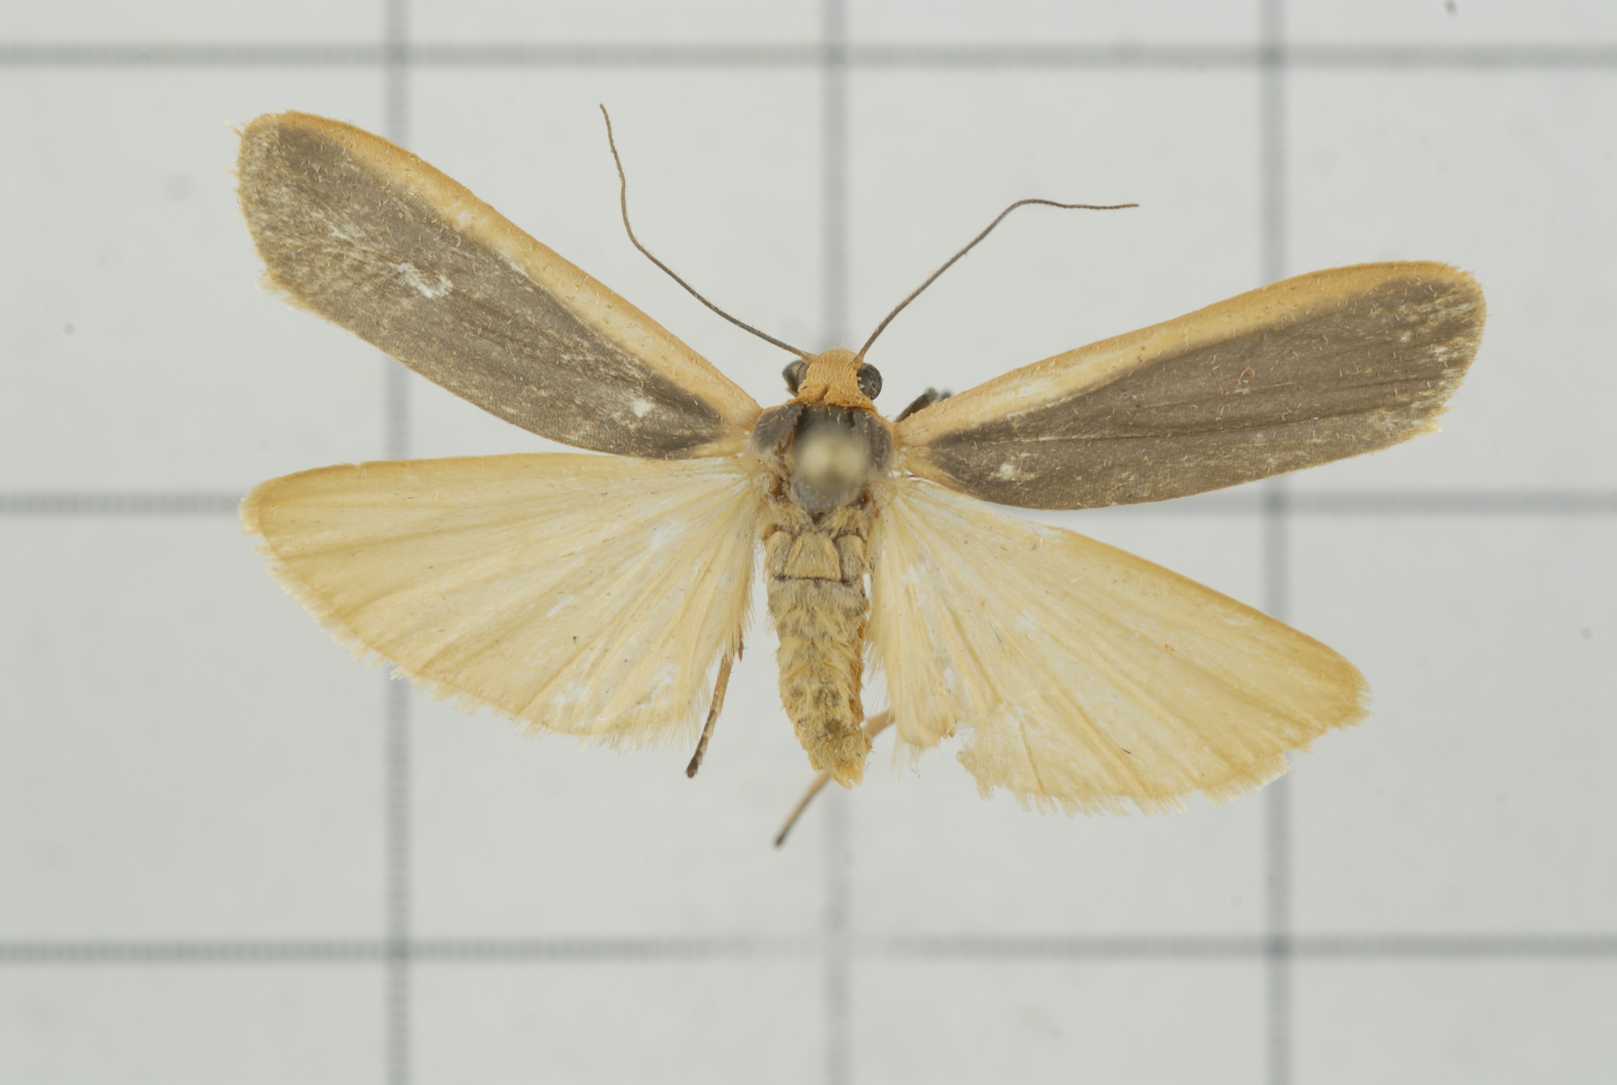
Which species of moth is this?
Brunia antica
